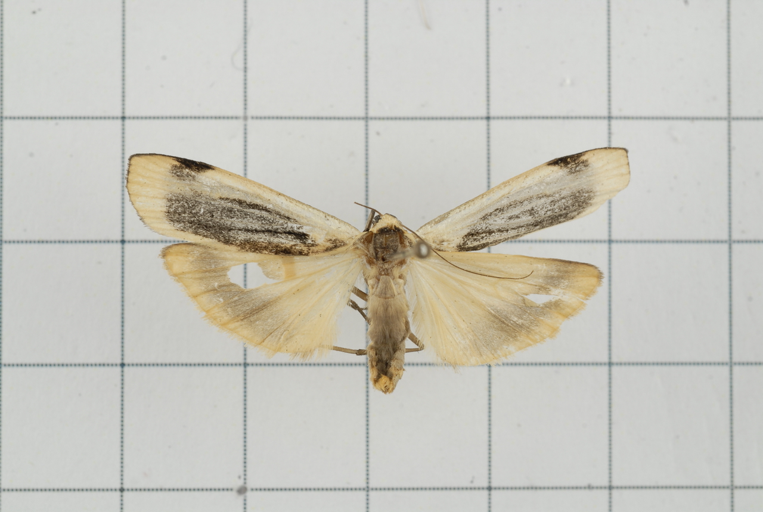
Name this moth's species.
Thysanoptyx incurvata
